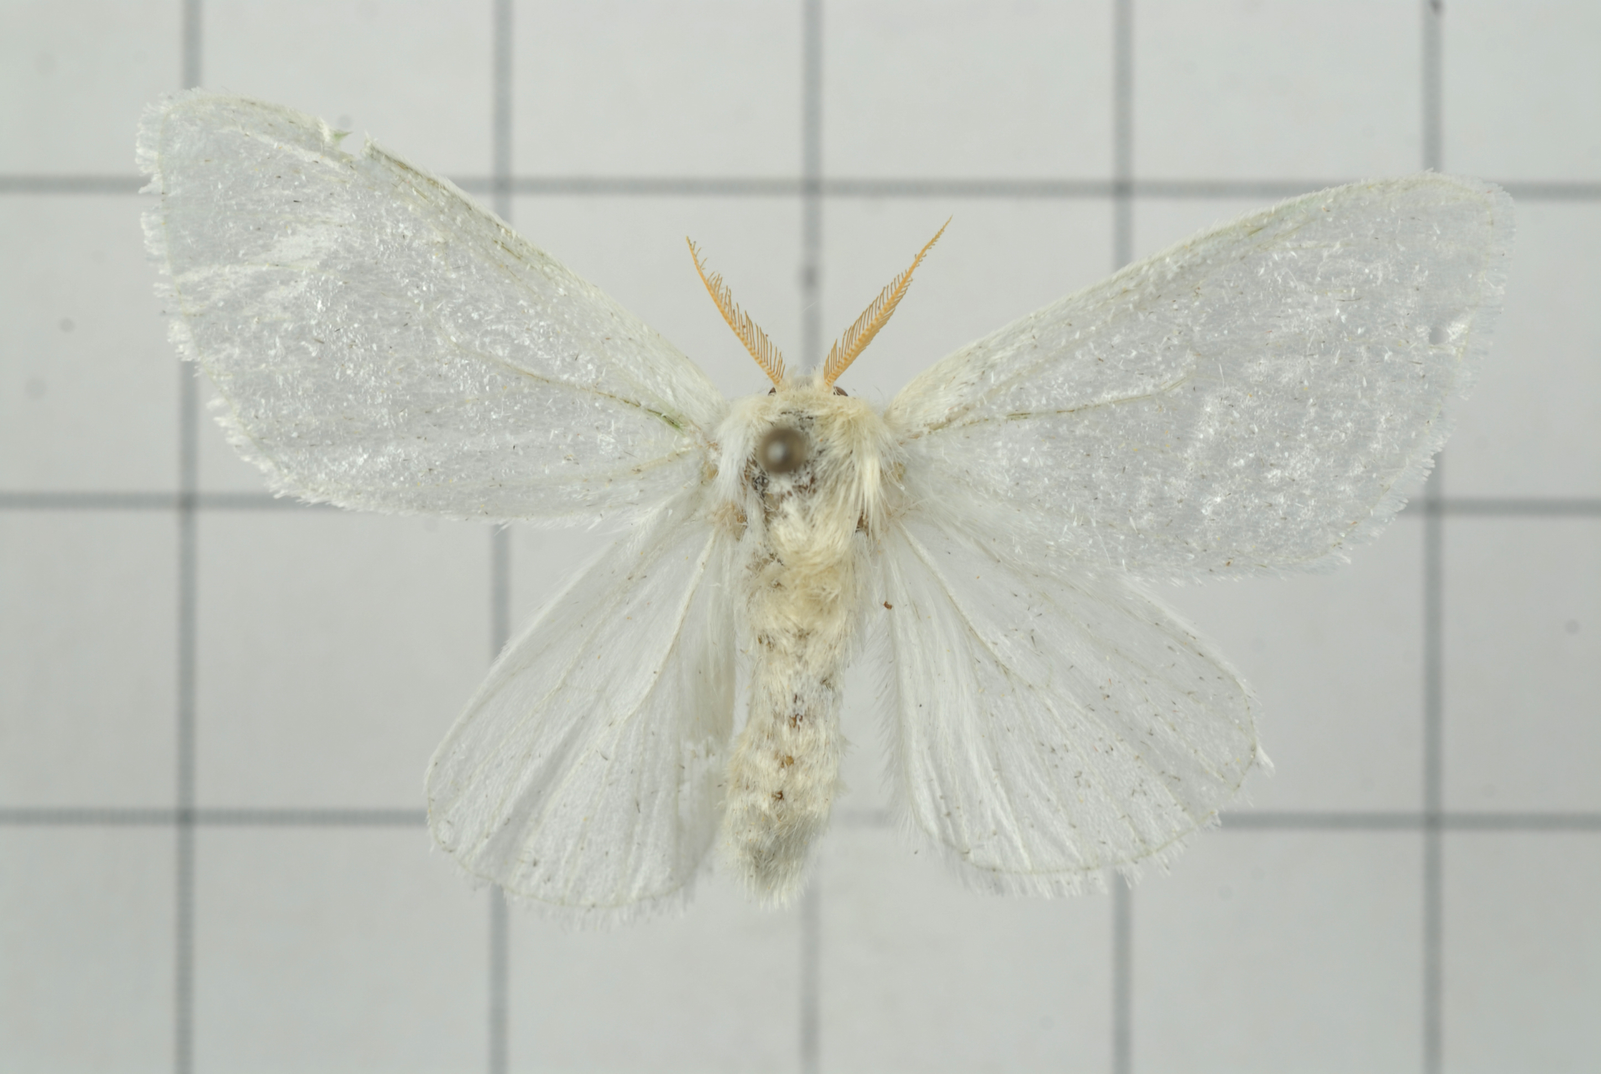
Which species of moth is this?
Leucoma clara
